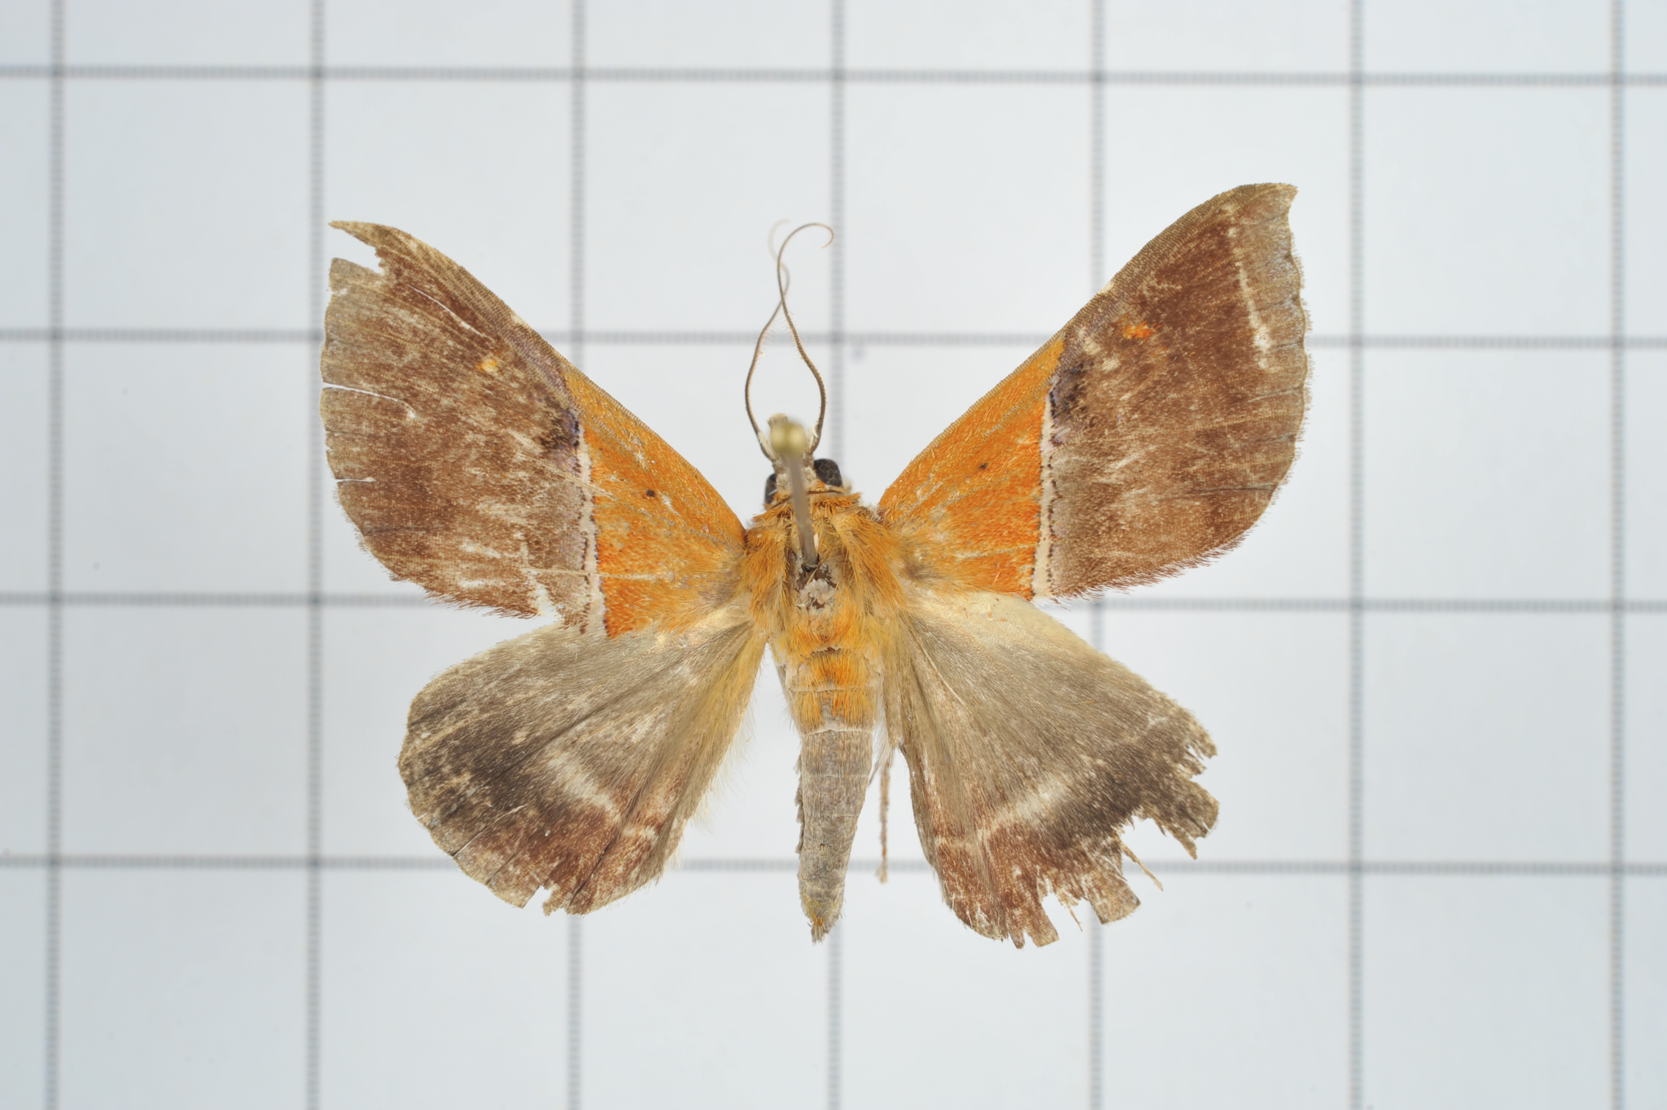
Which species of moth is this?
Sympis rufibasis
